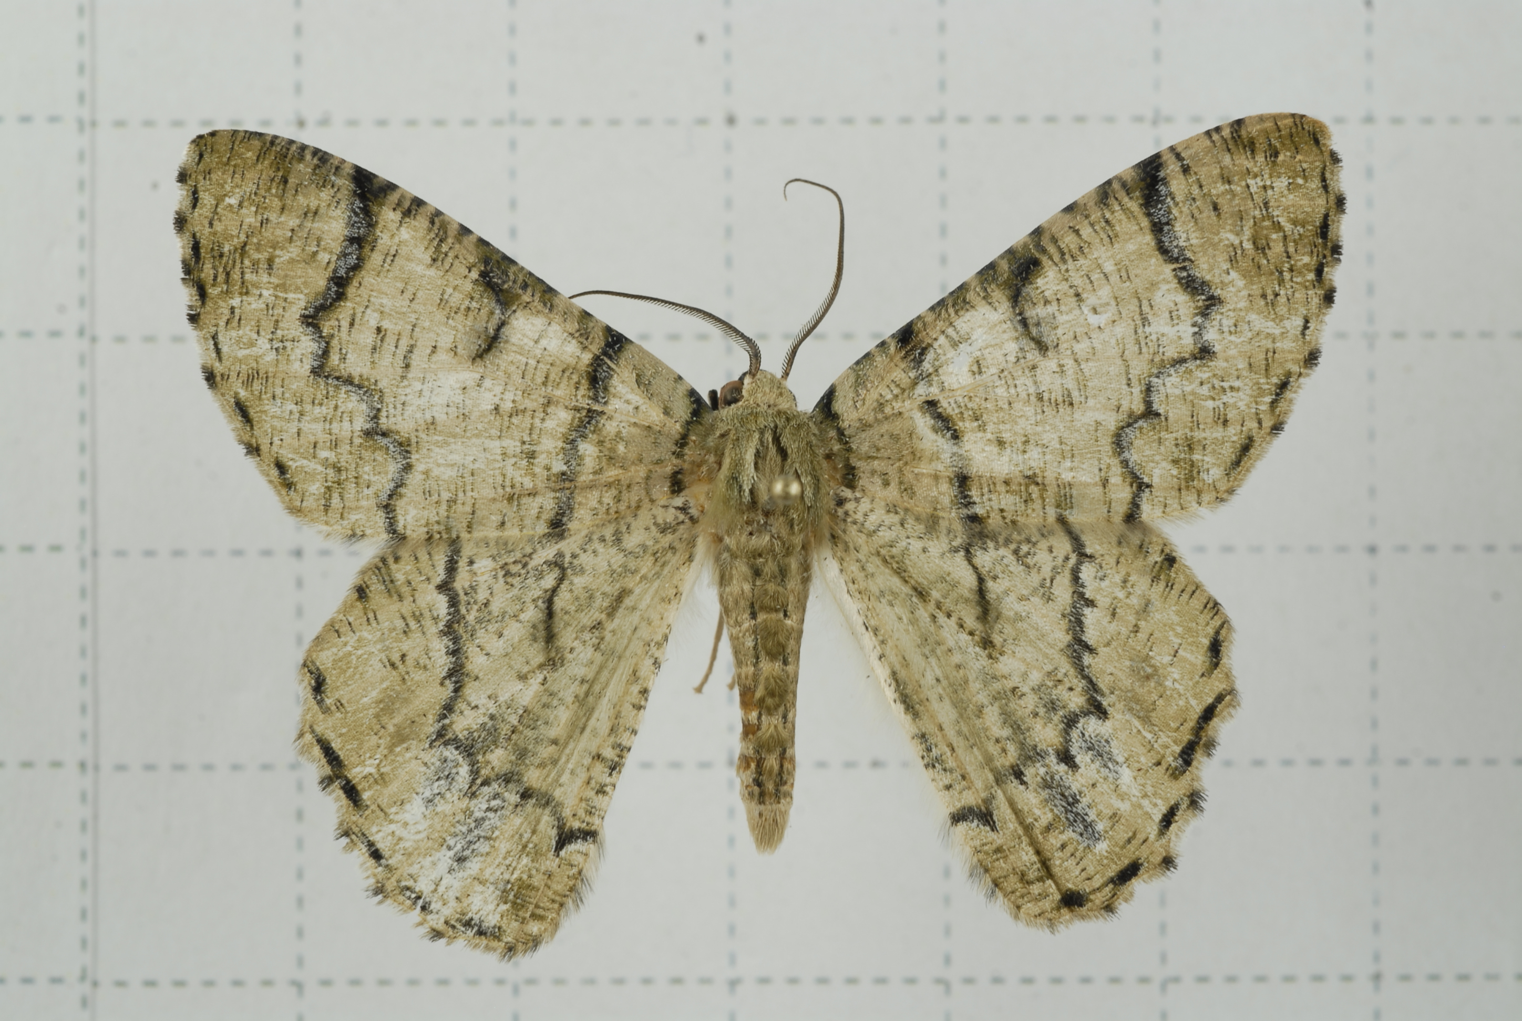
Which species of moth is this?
Lophophelma iterans onerosus
